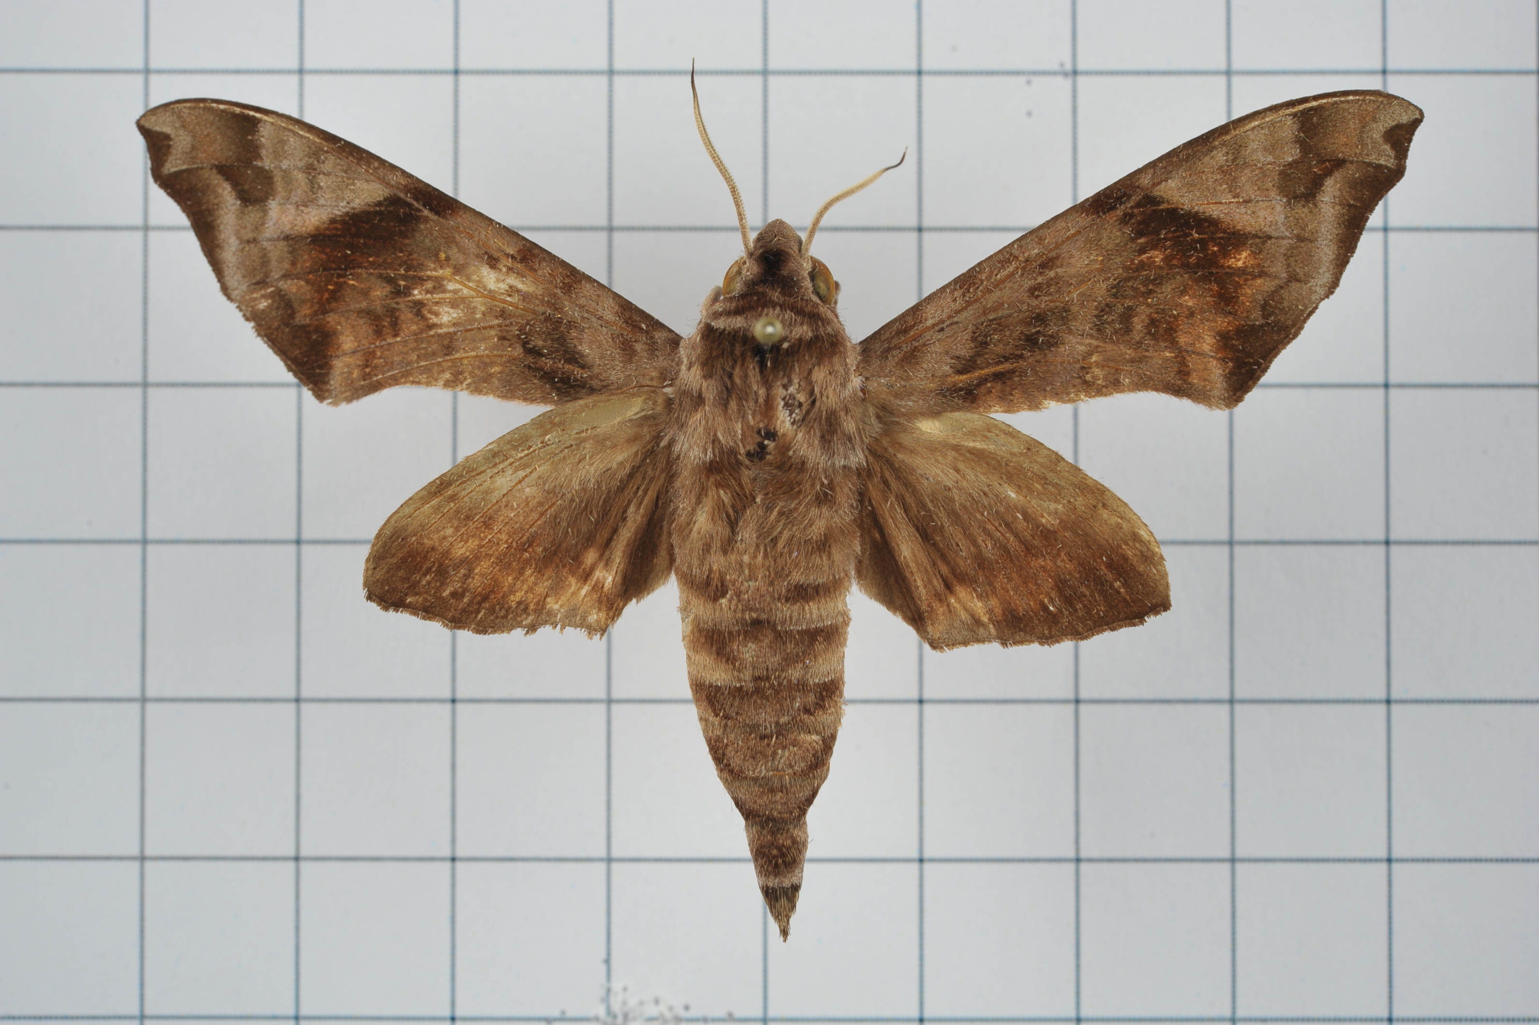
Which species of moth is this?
Acosmeryx castanea
